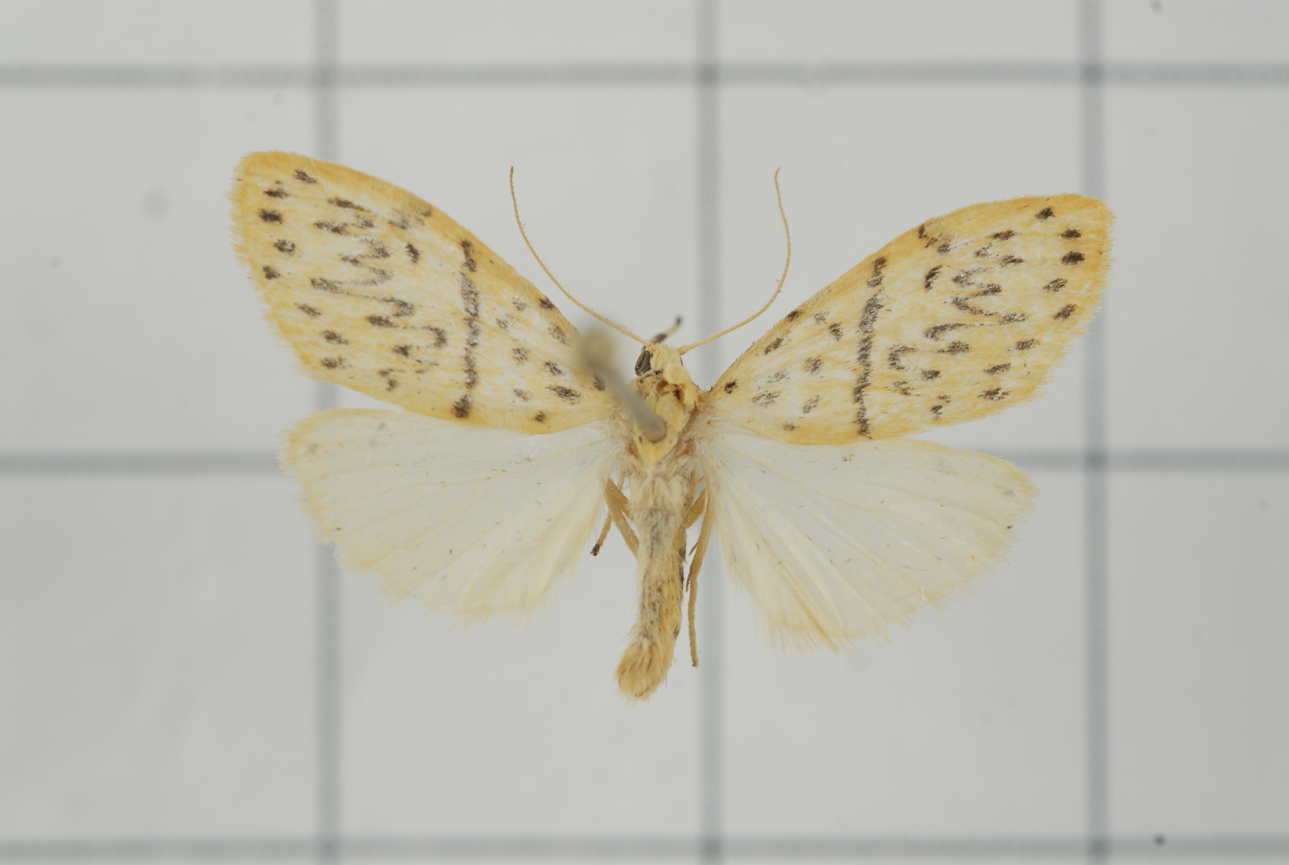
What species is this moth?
Huangilene alikangiae alikangiae
